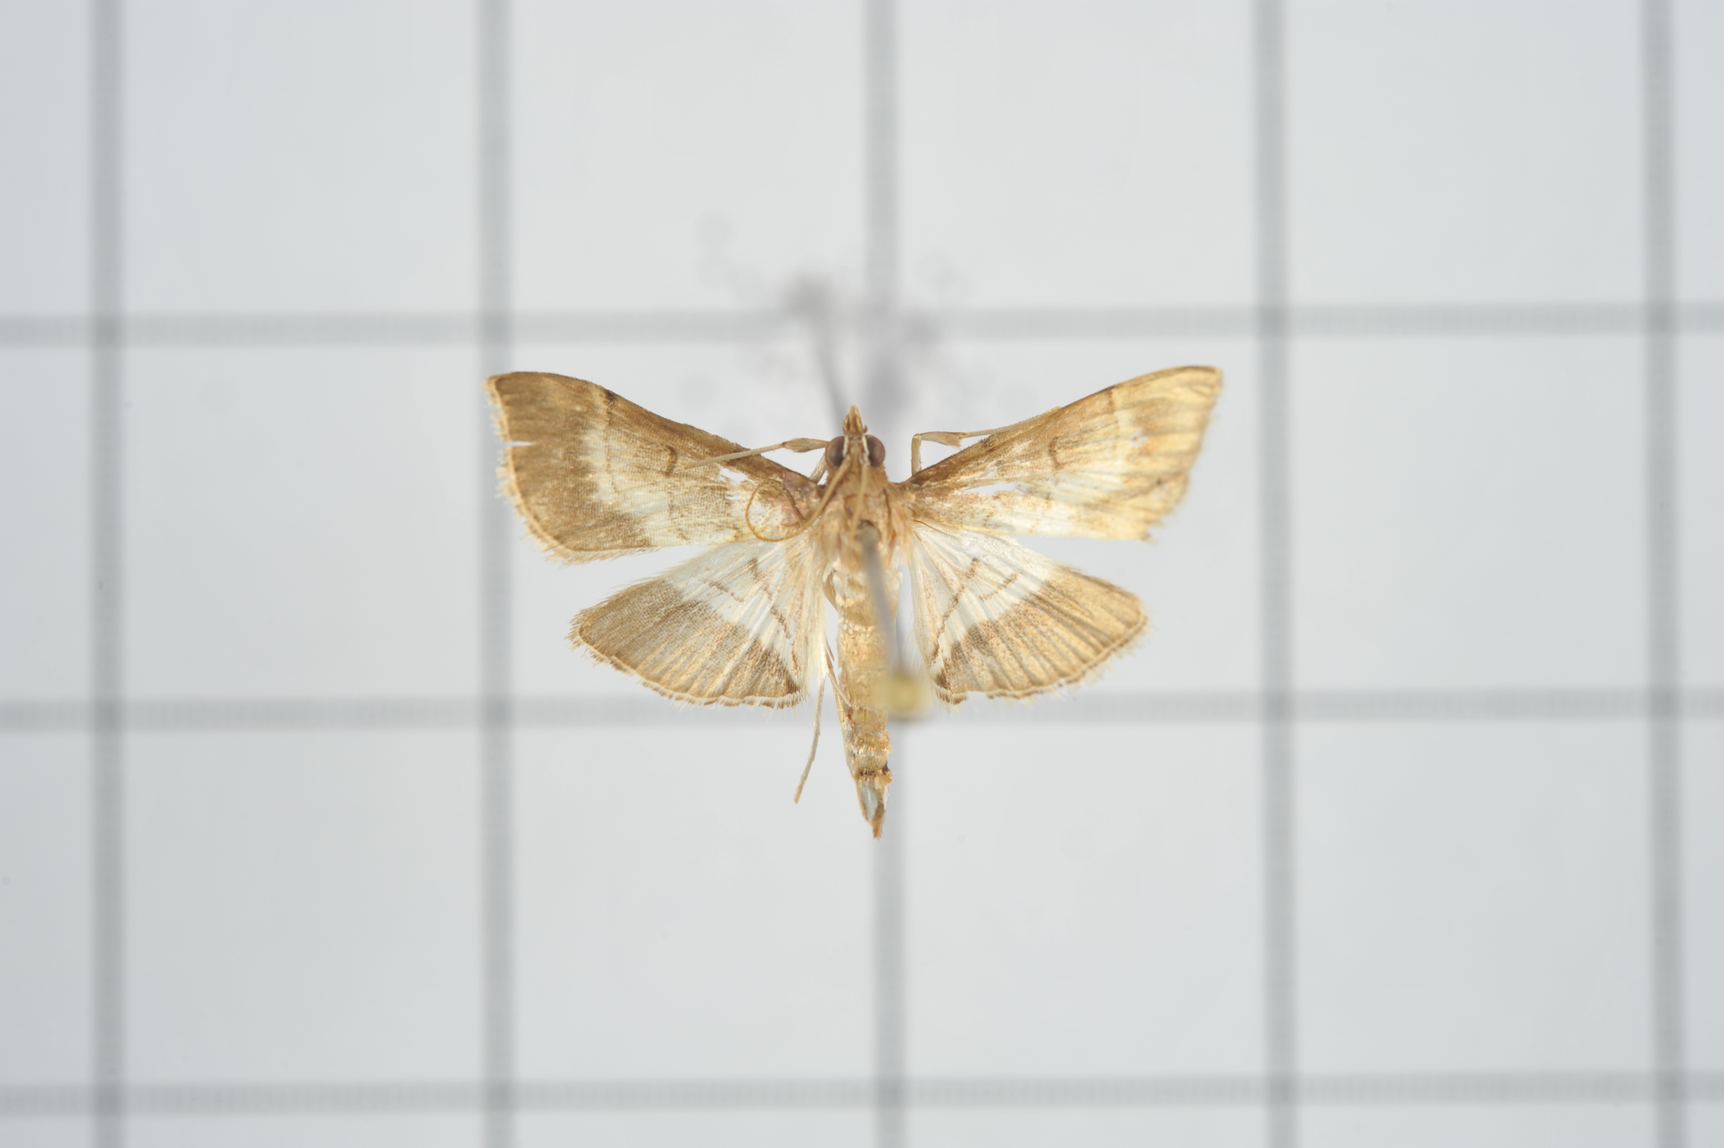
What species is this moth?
Cnaphalocrocis pilosa
